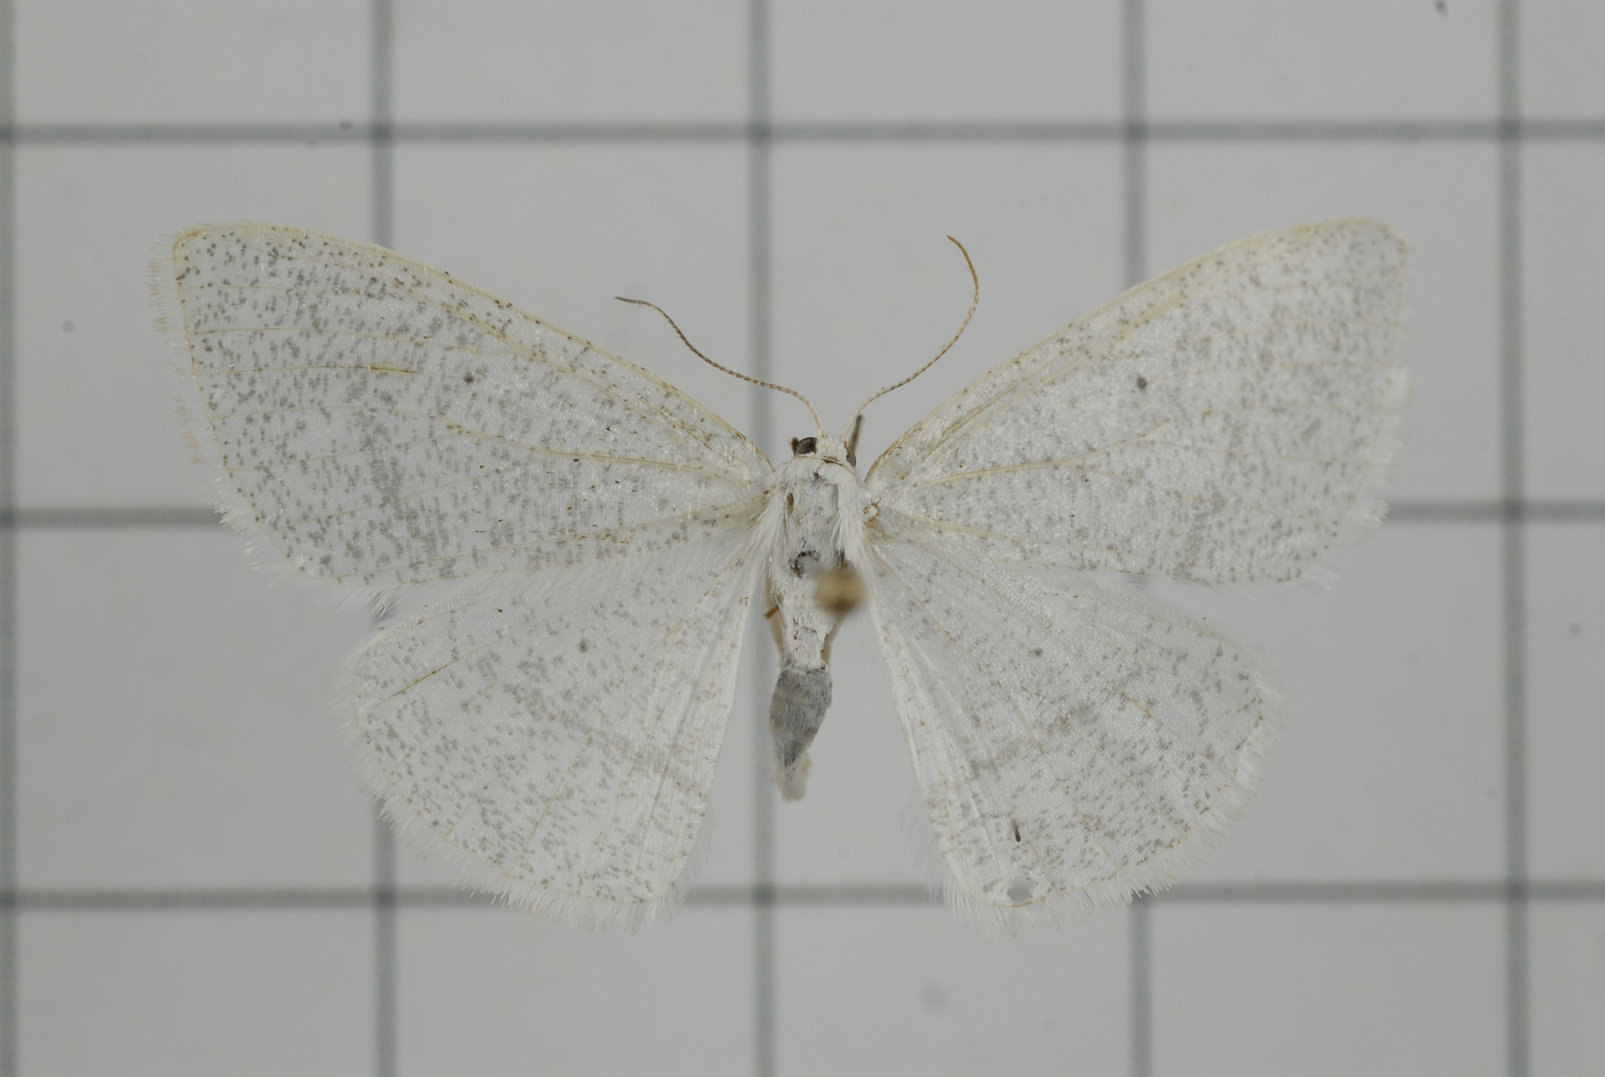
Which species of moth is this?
Lomographa margarita
